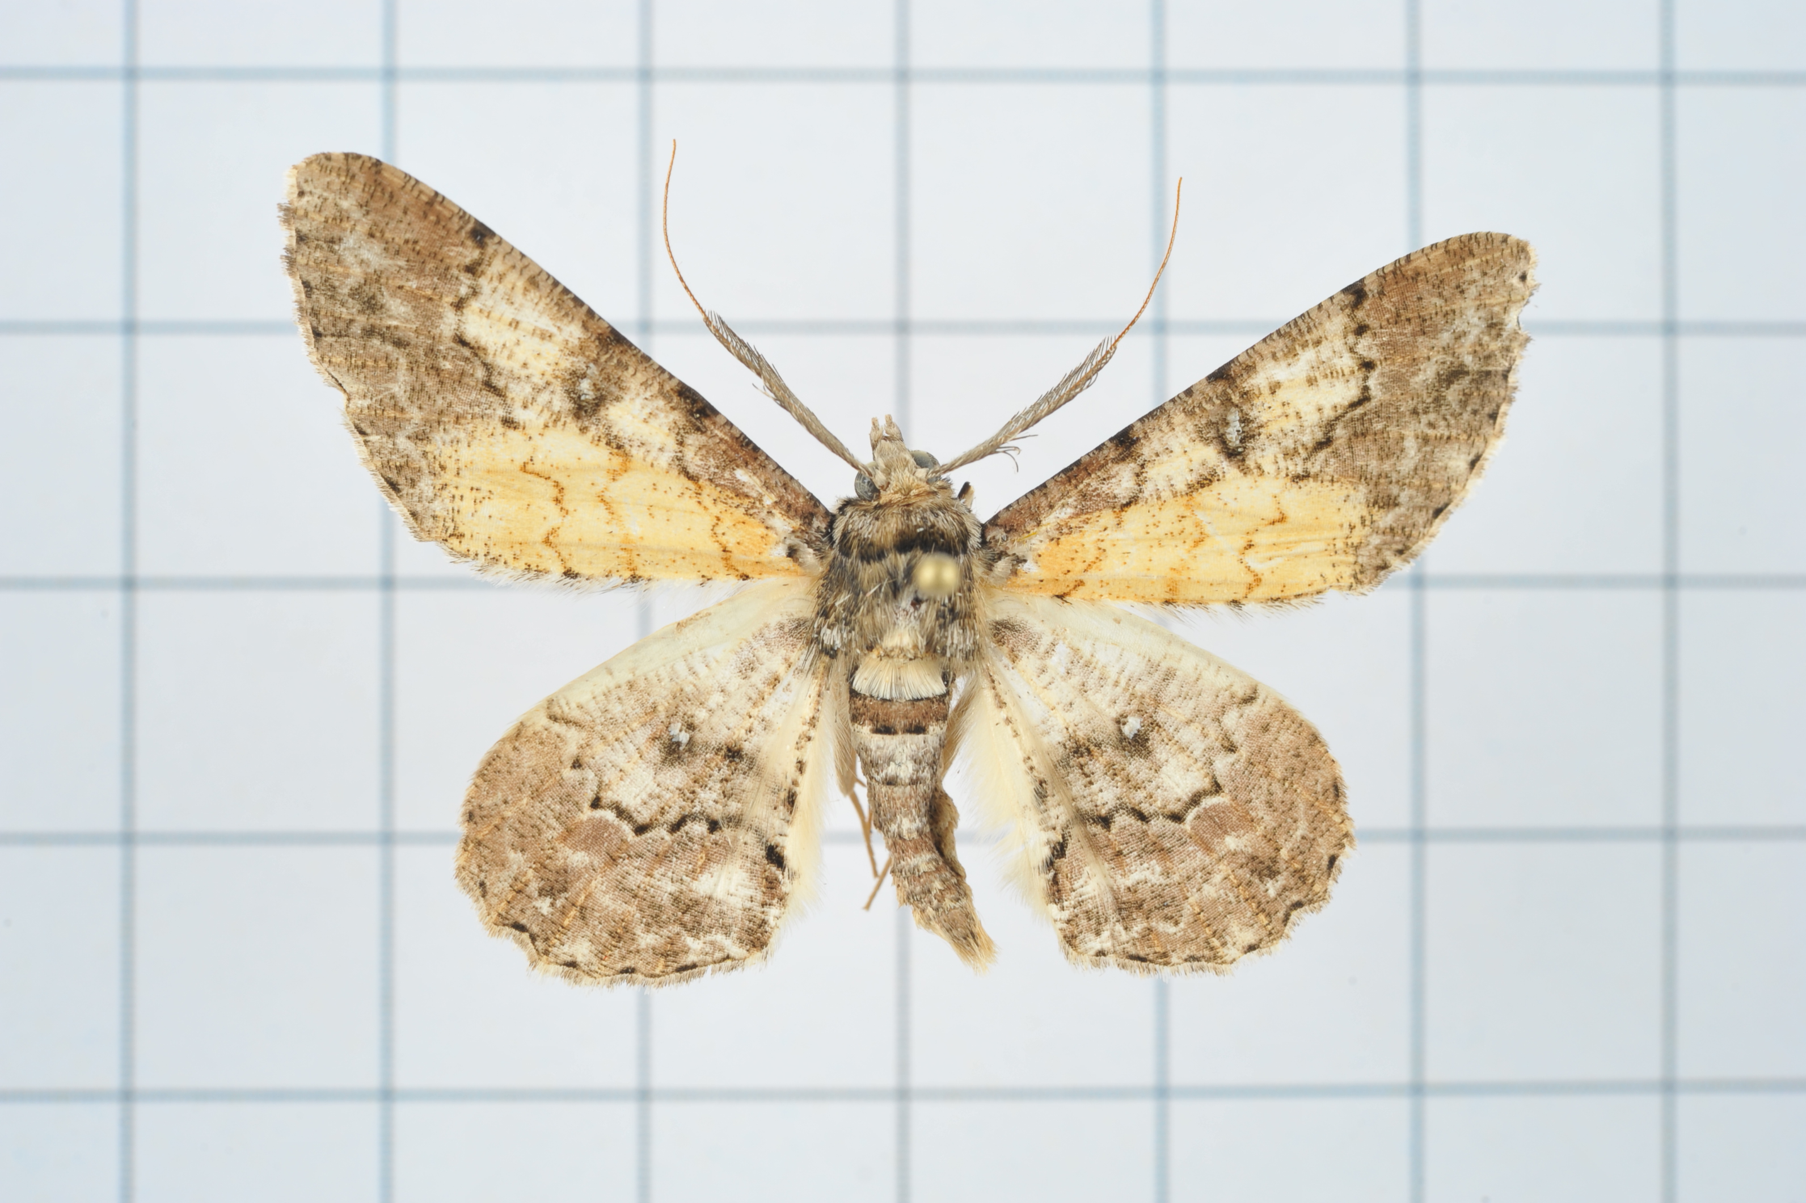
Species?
Cleora fraterna
